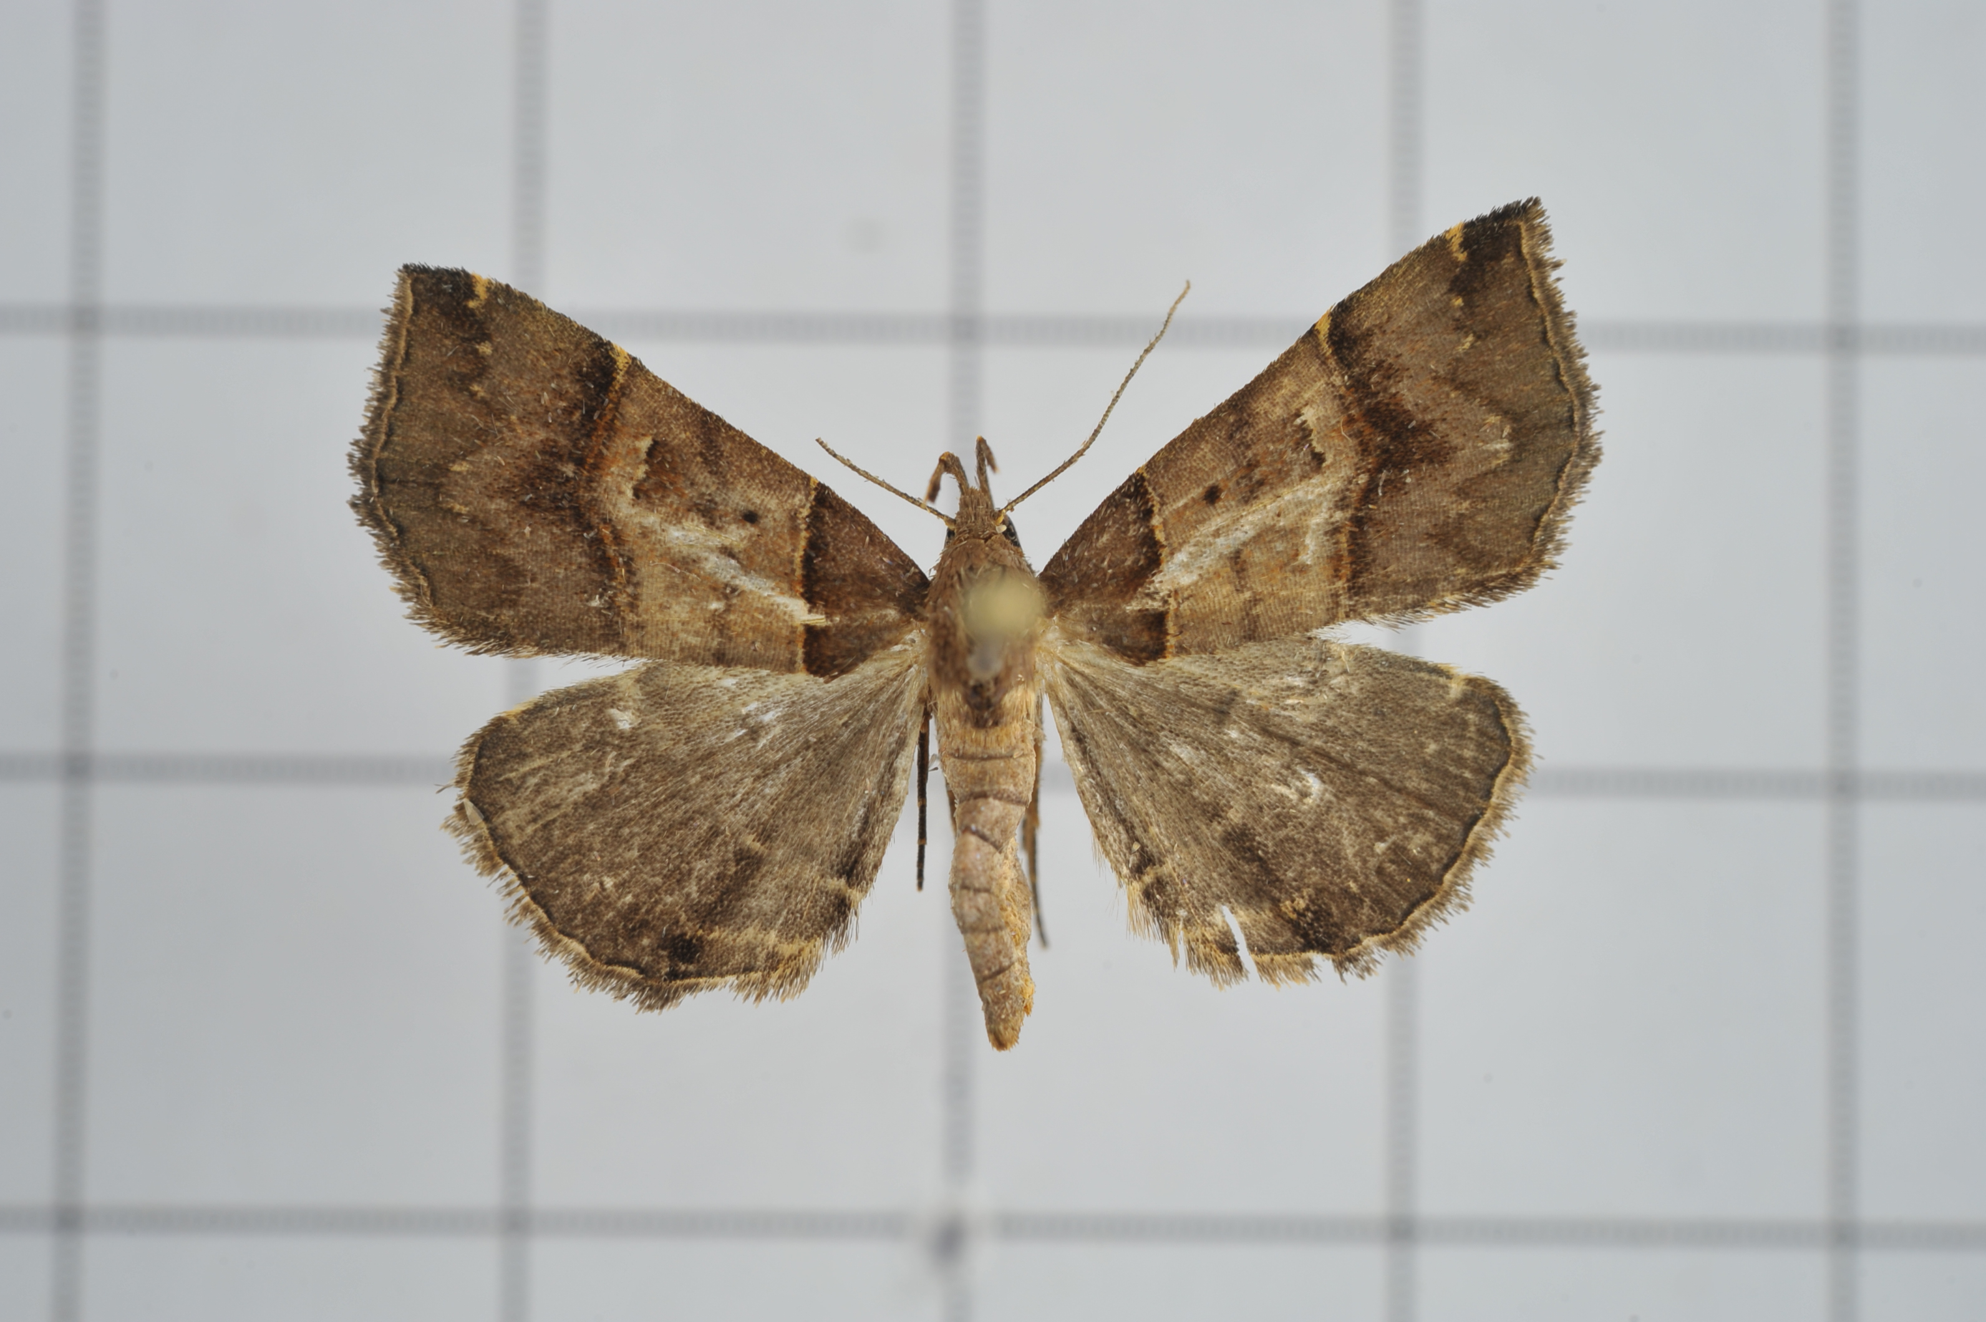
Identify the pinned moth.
Bertula kosemponica
